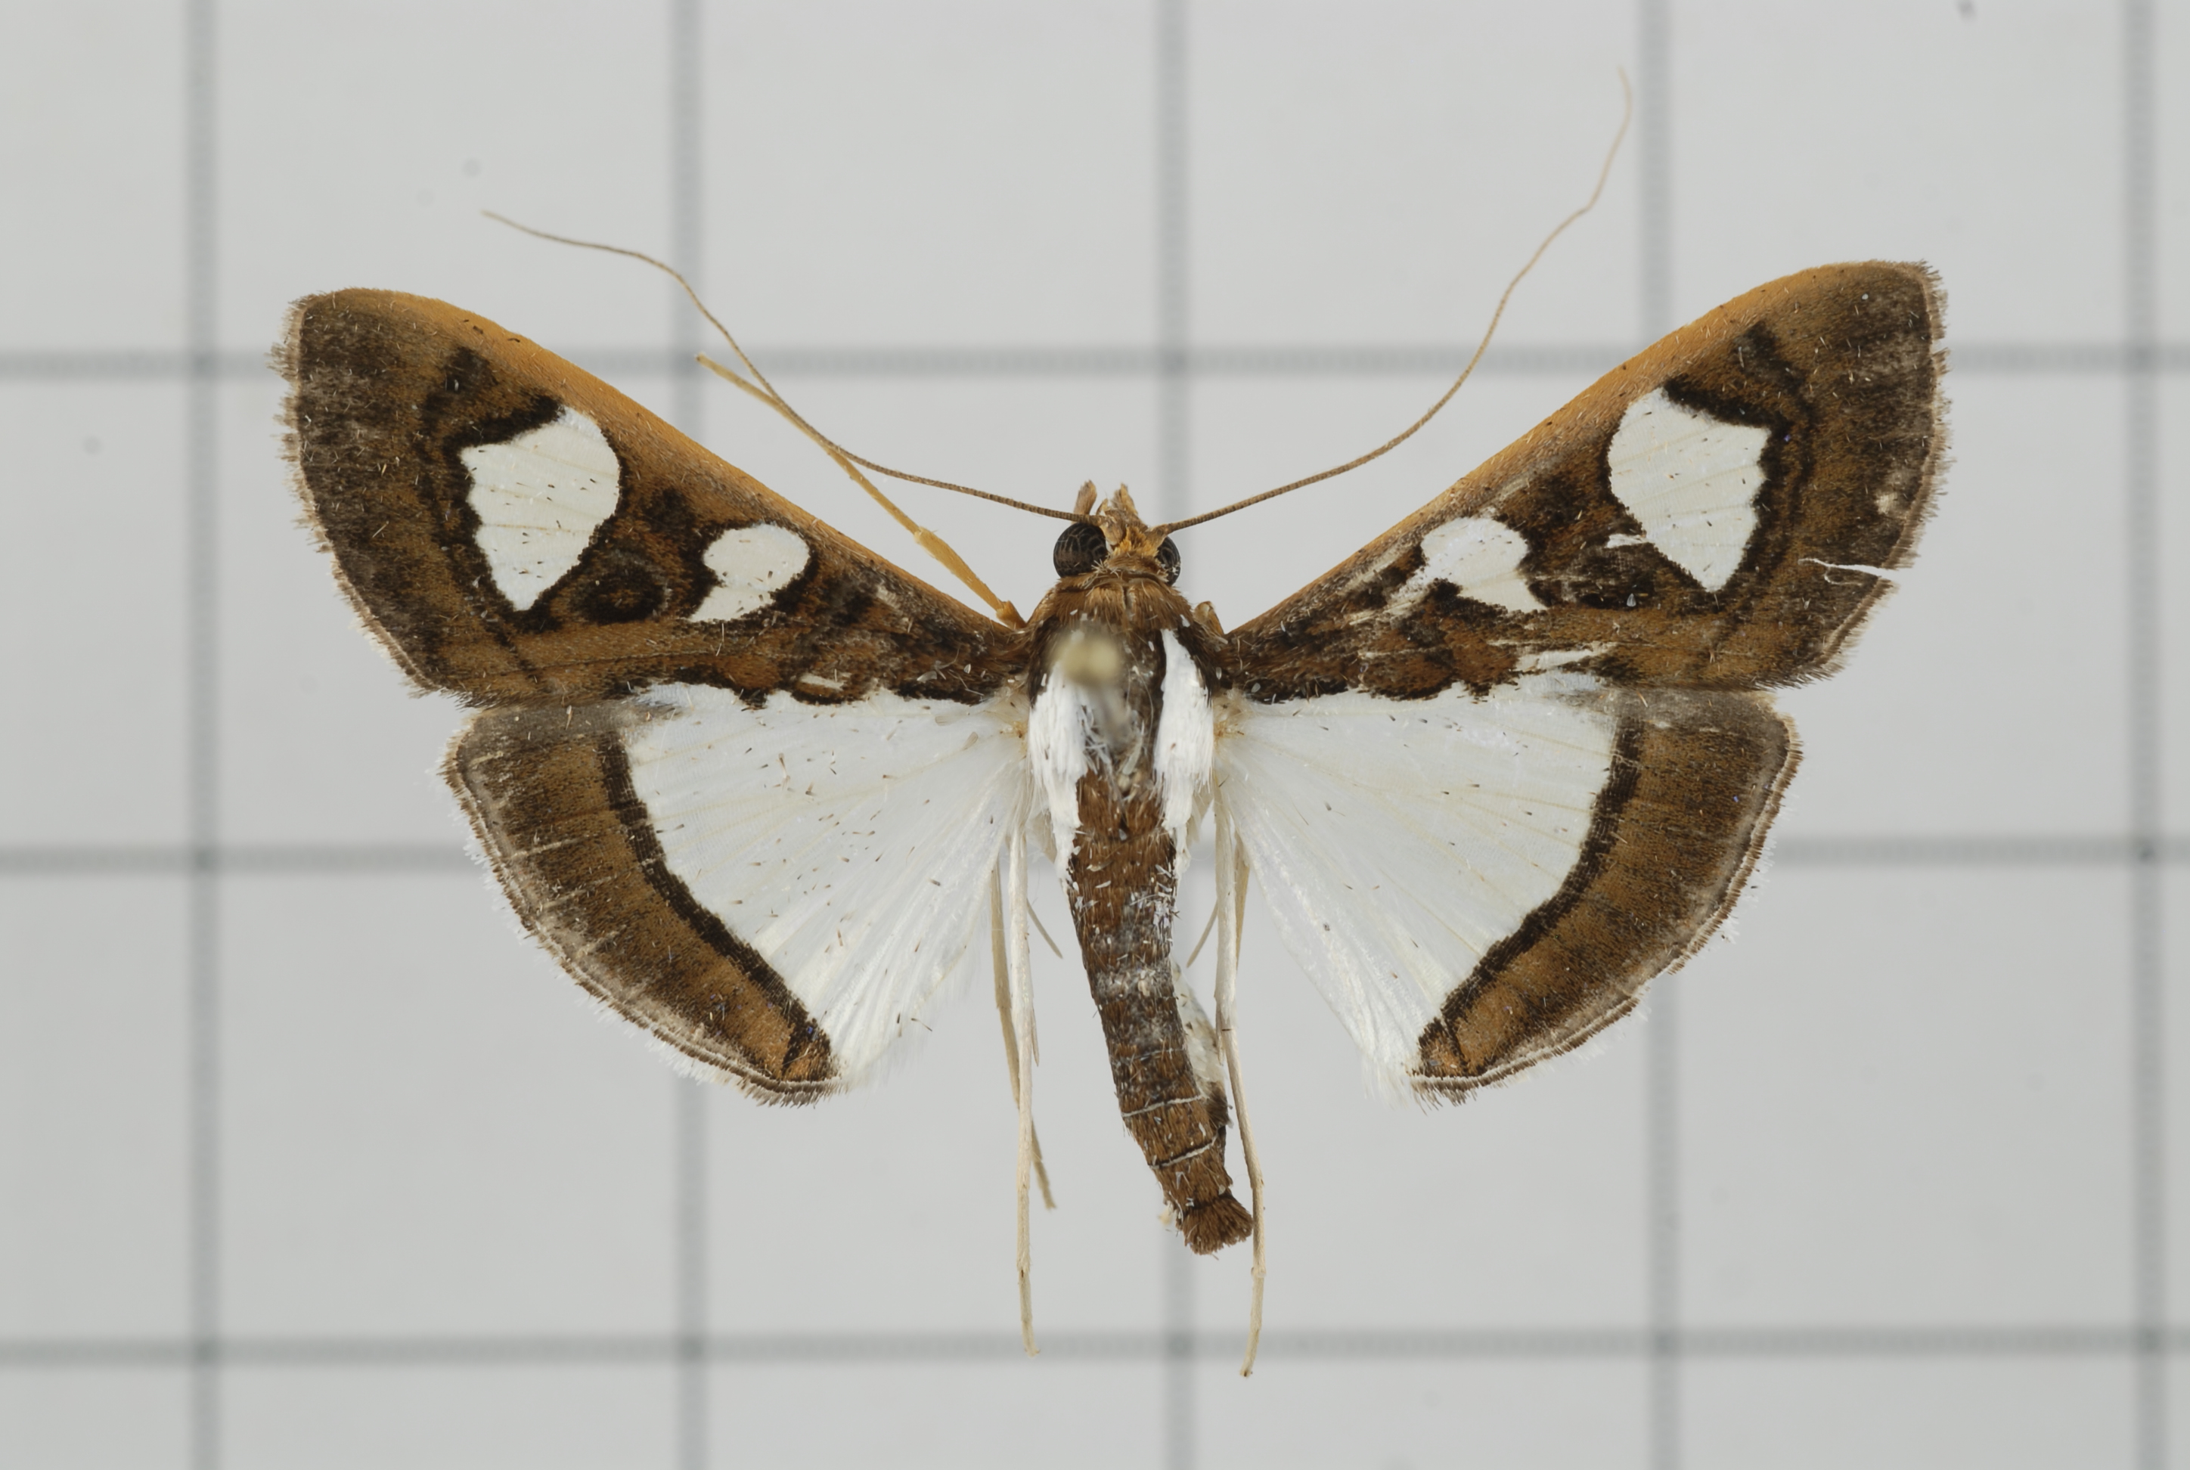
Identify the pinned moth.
Glyphodes bivitralis
